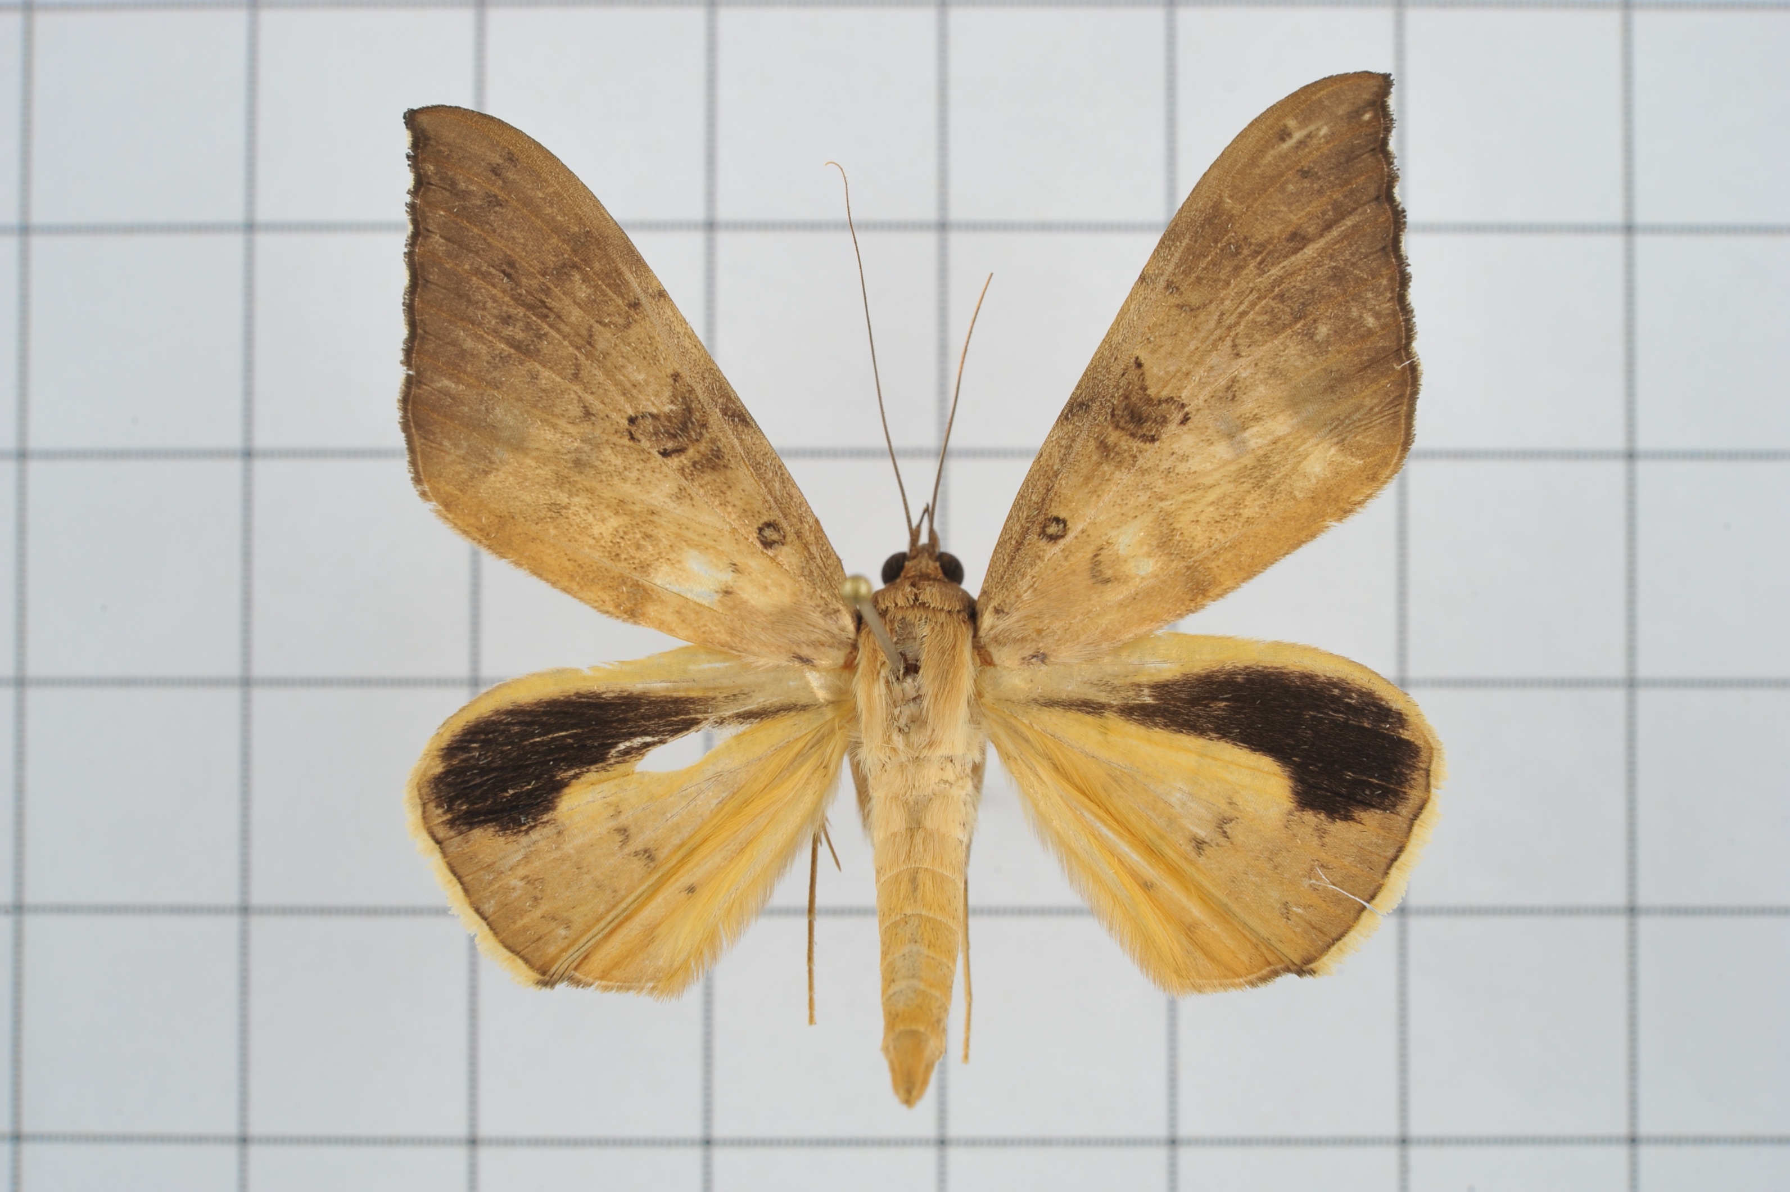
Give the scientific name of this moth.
Oxyodes scrobiculata
